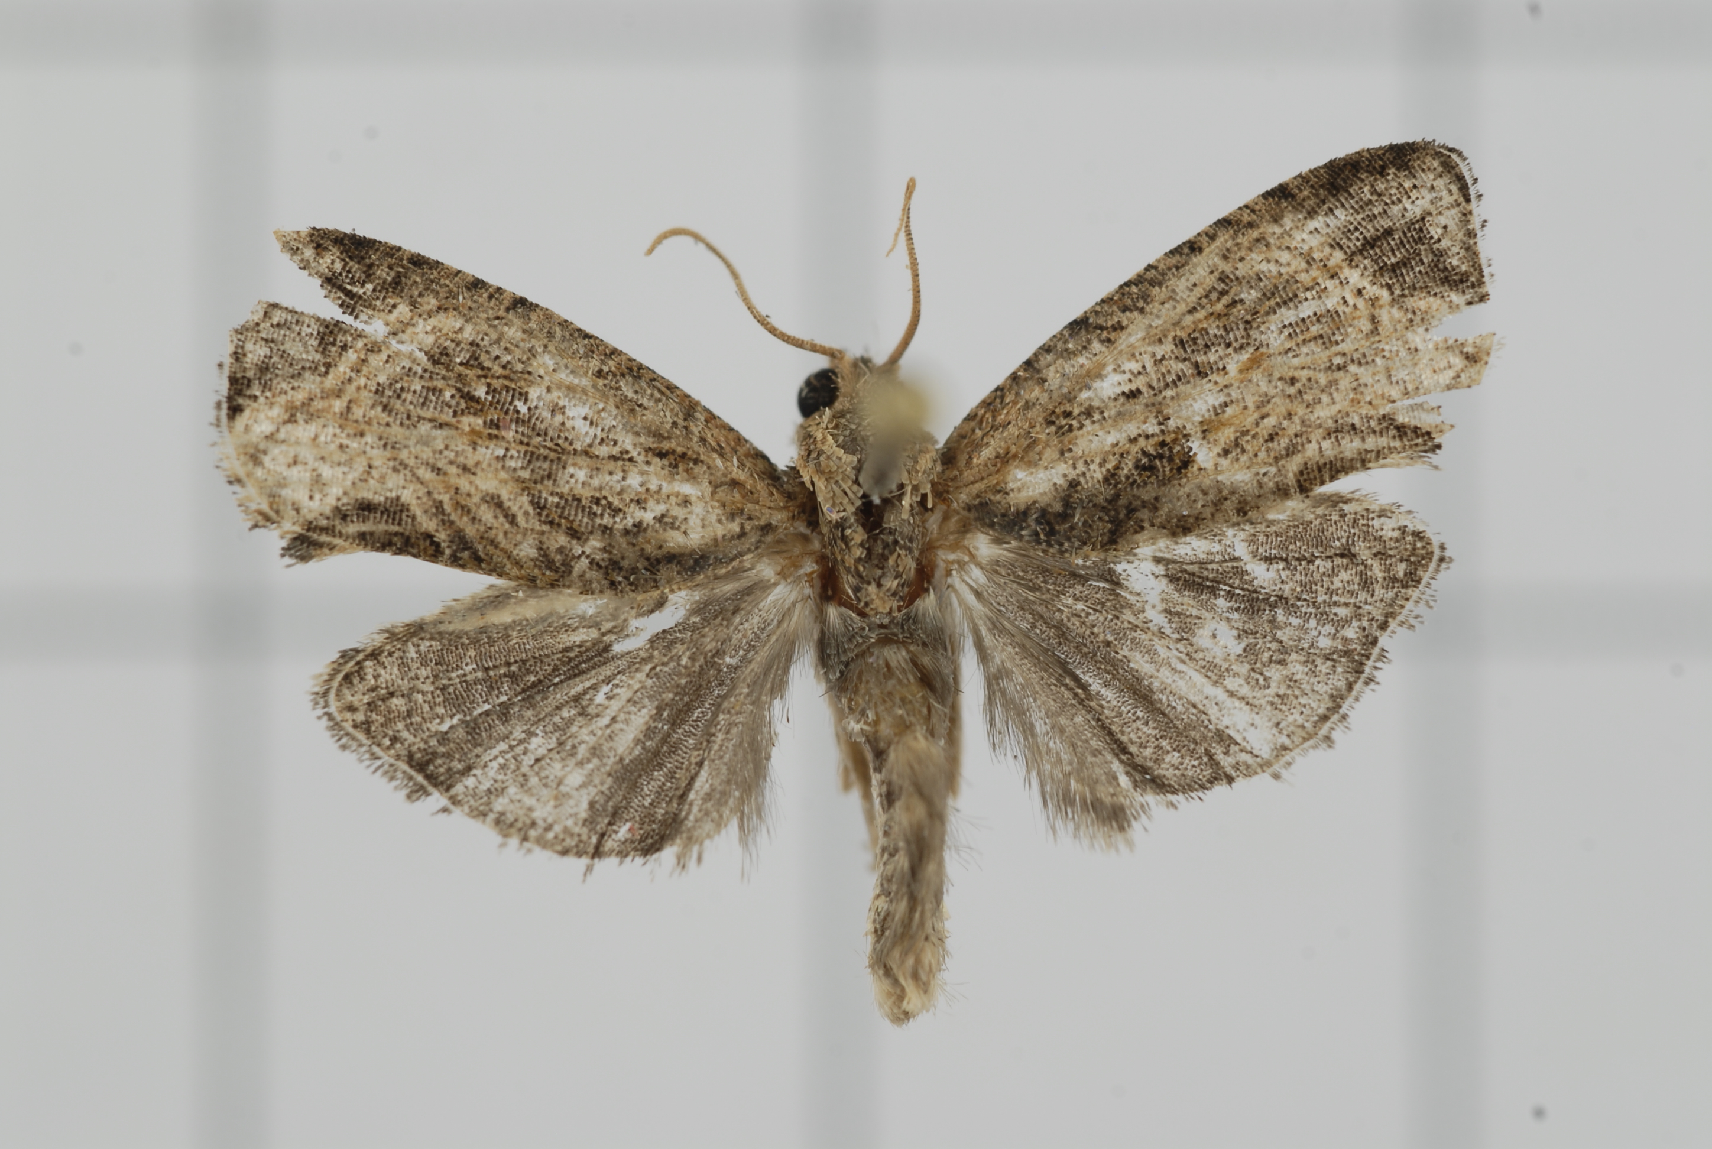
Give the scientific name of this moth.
Cryptophlebia repletana
